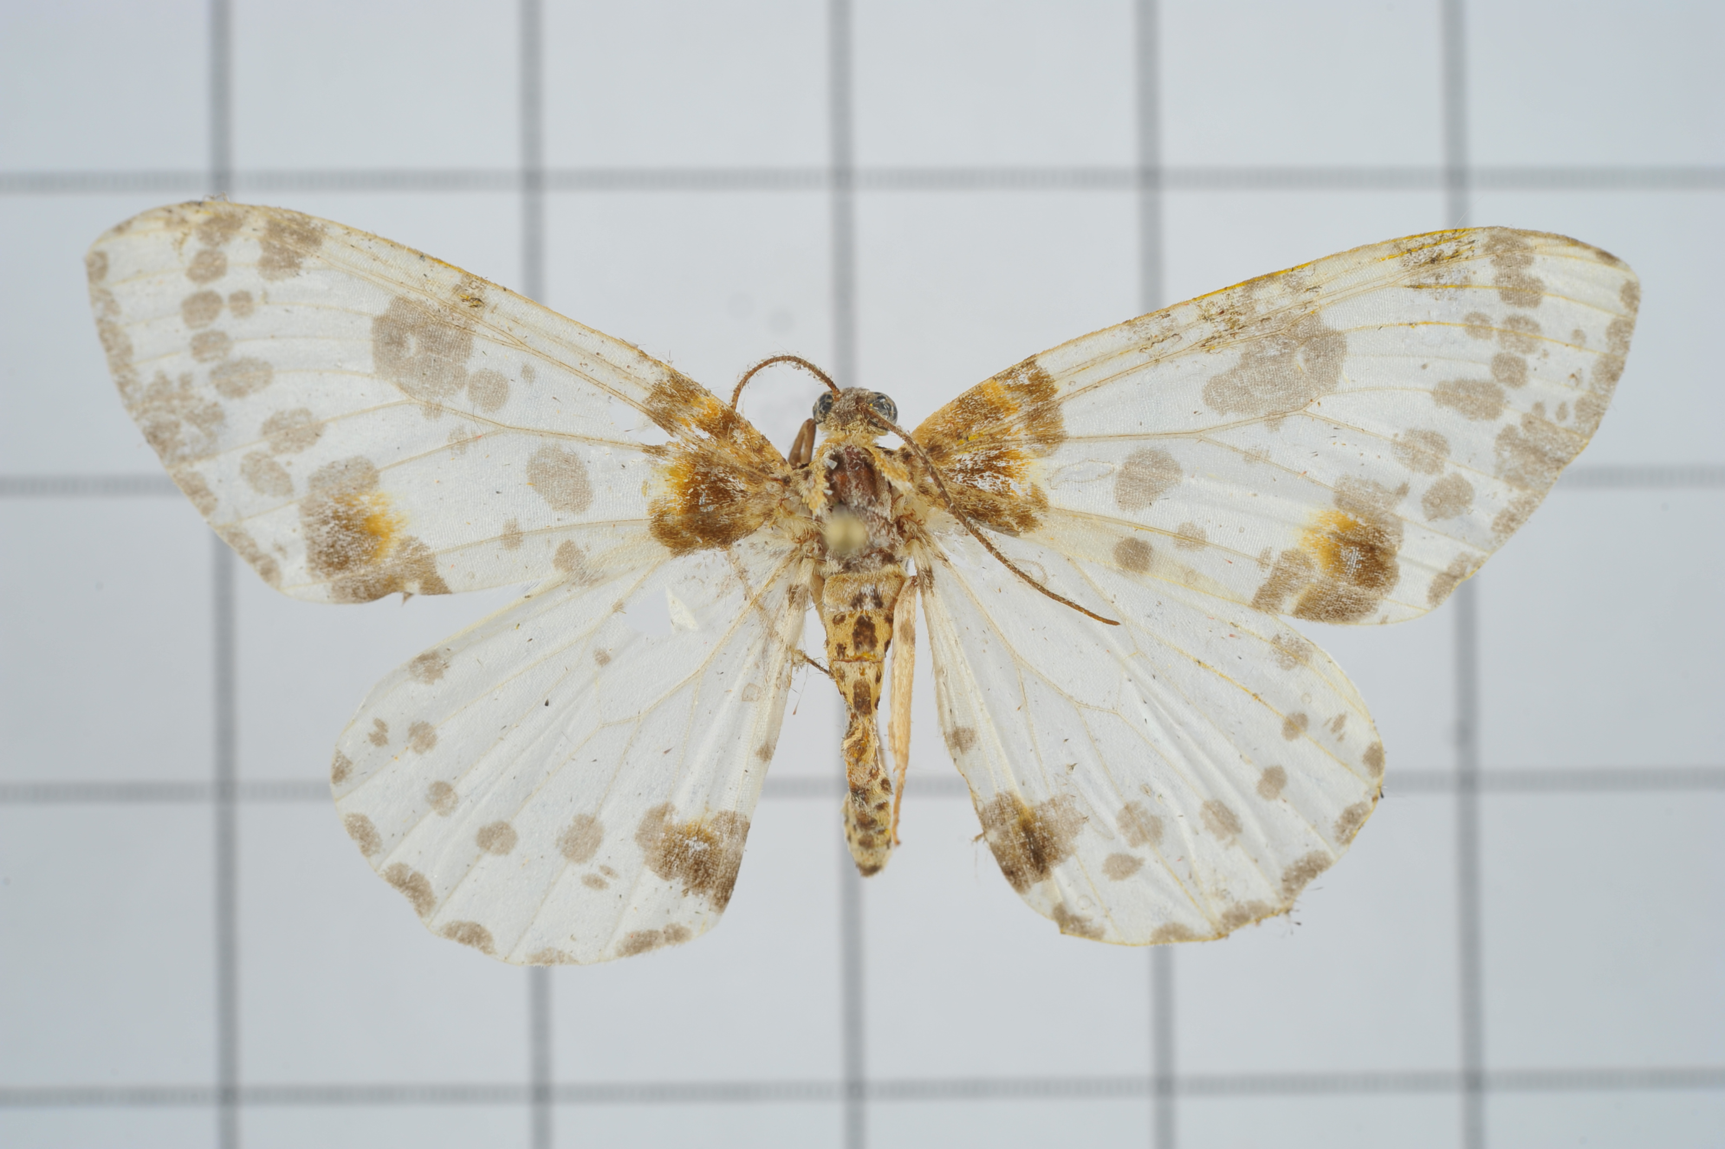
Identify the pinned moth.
Abraxas cupreilluminata
